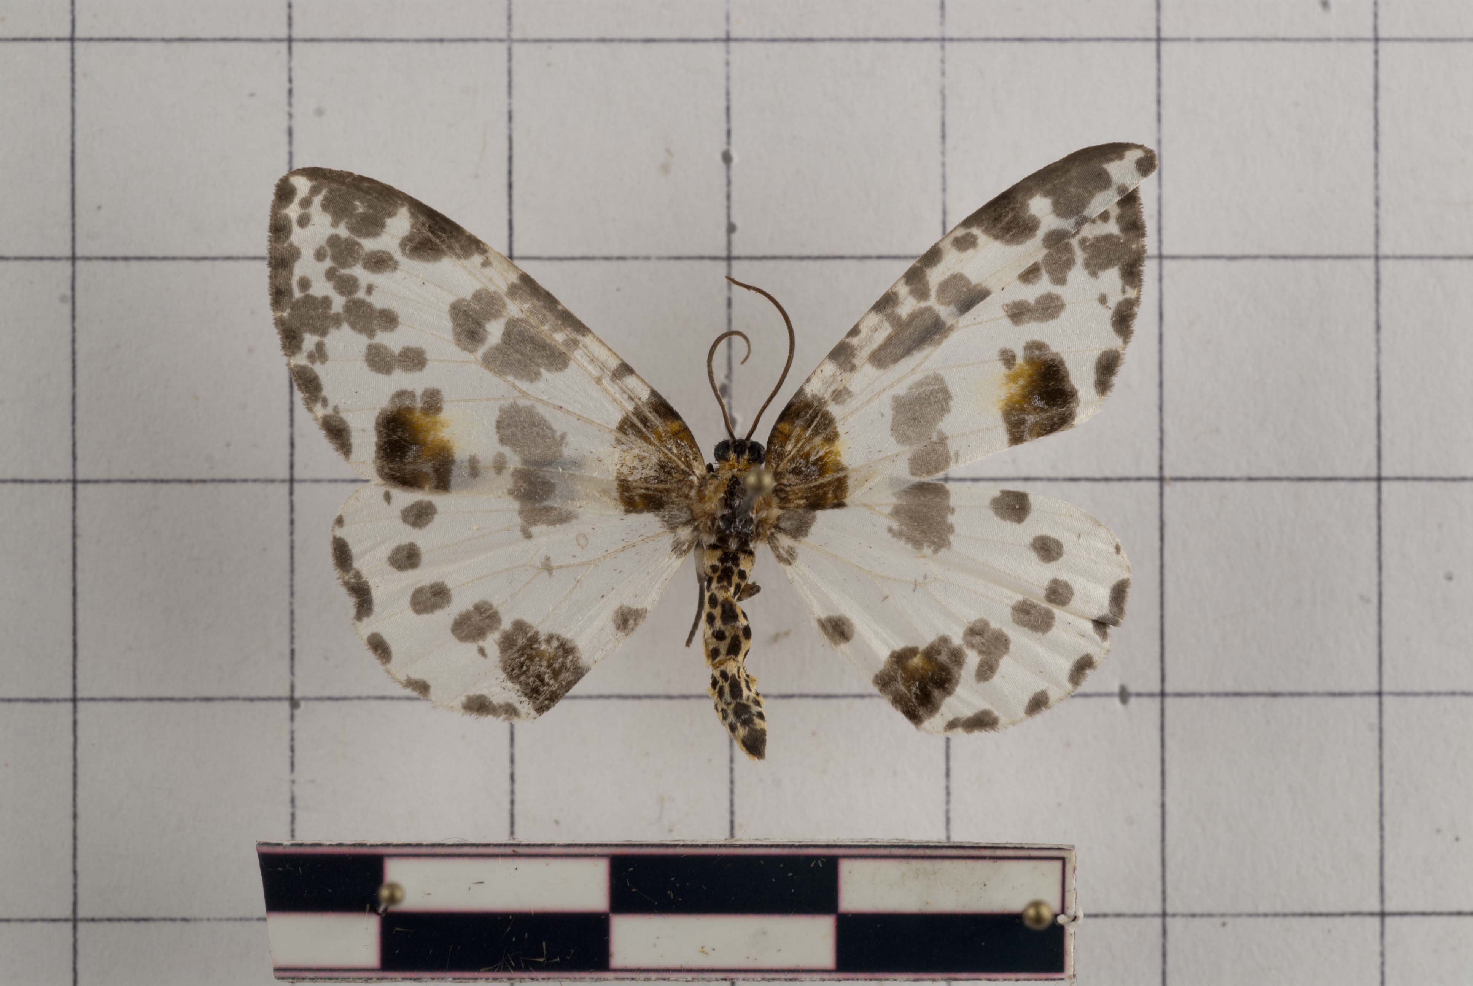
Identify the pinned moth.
Abraxas adilluminata
